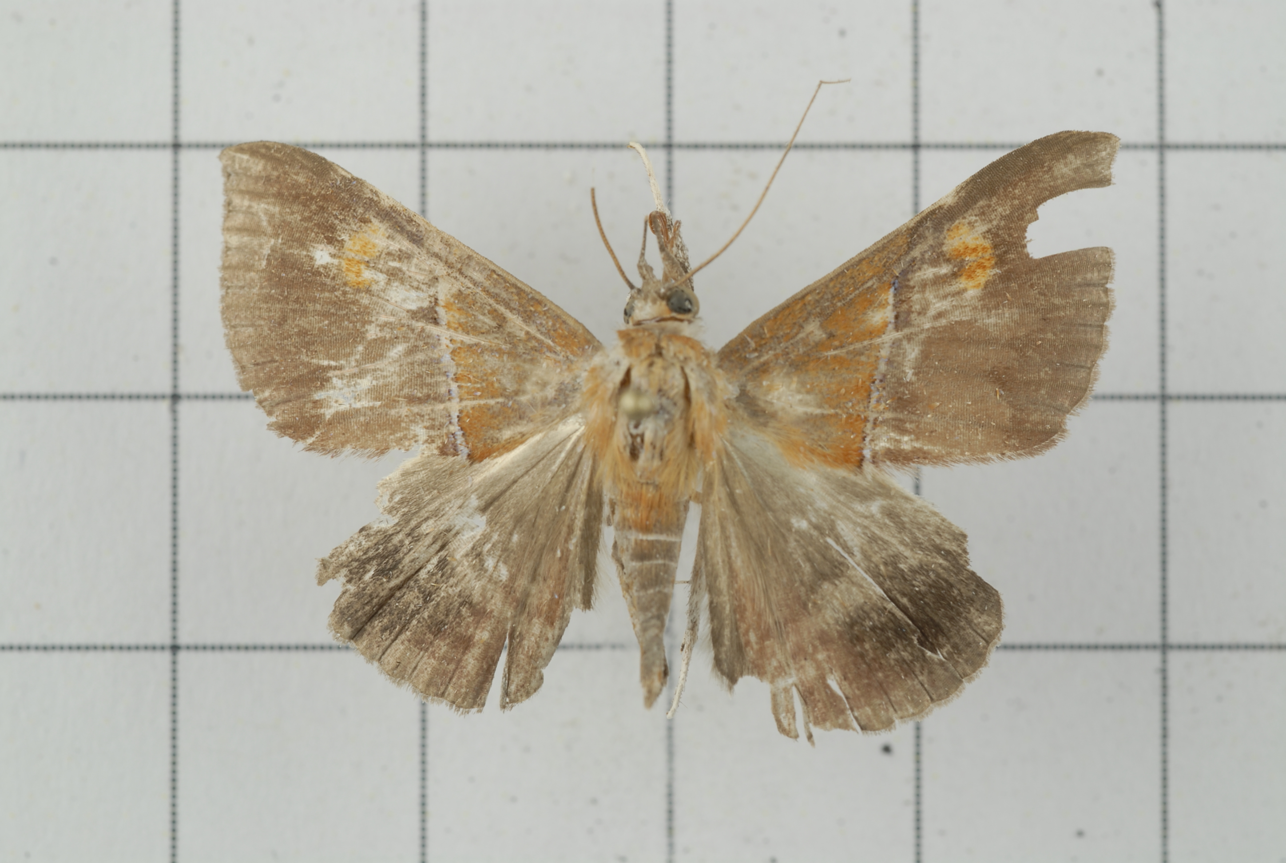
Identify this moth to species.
Sympis rufibasis
